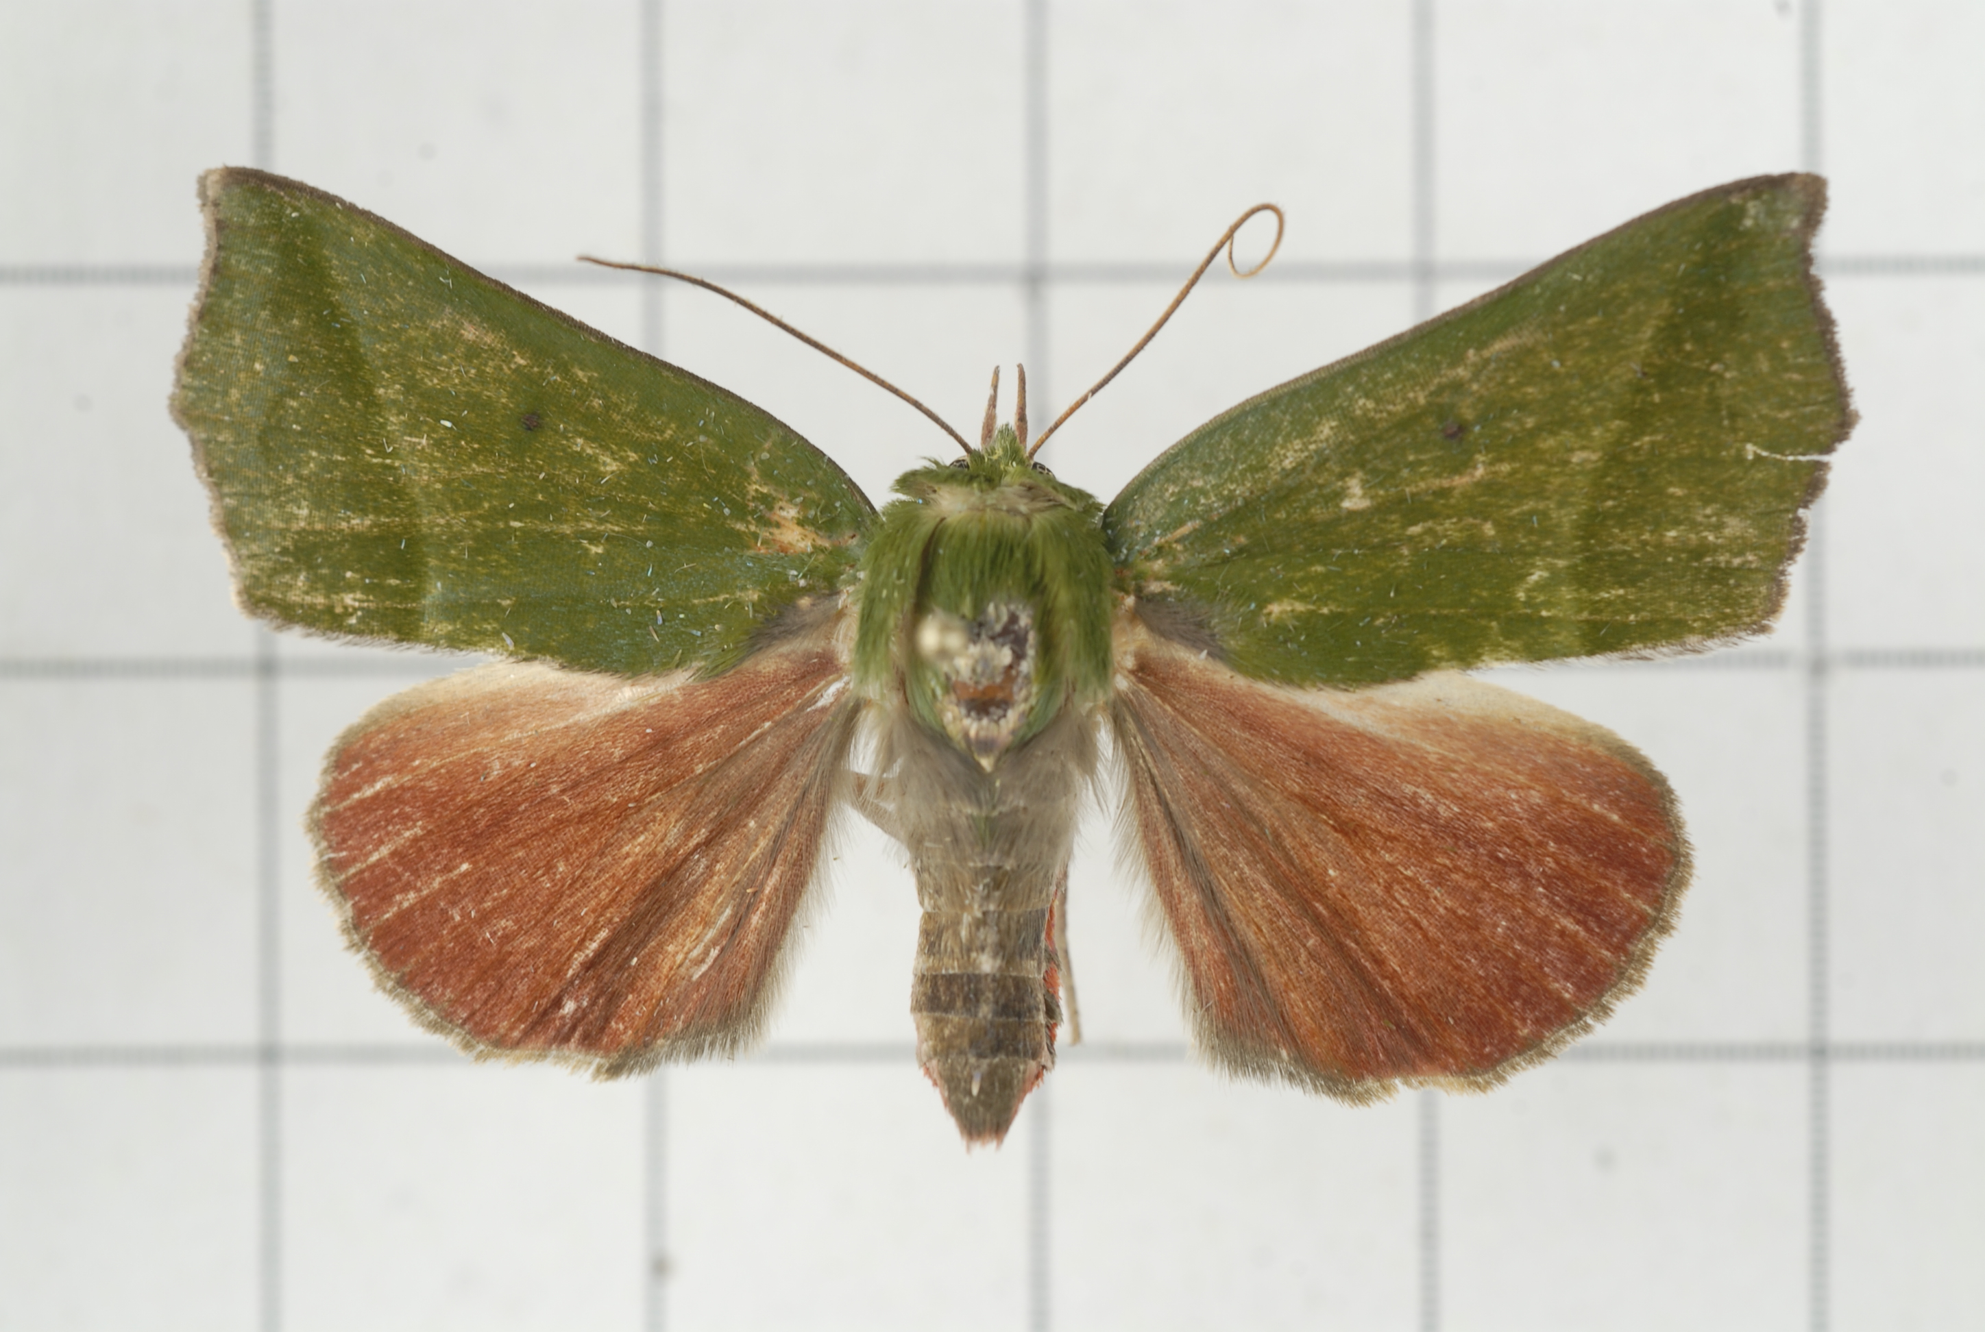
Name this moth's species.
Clethrophora distincta
